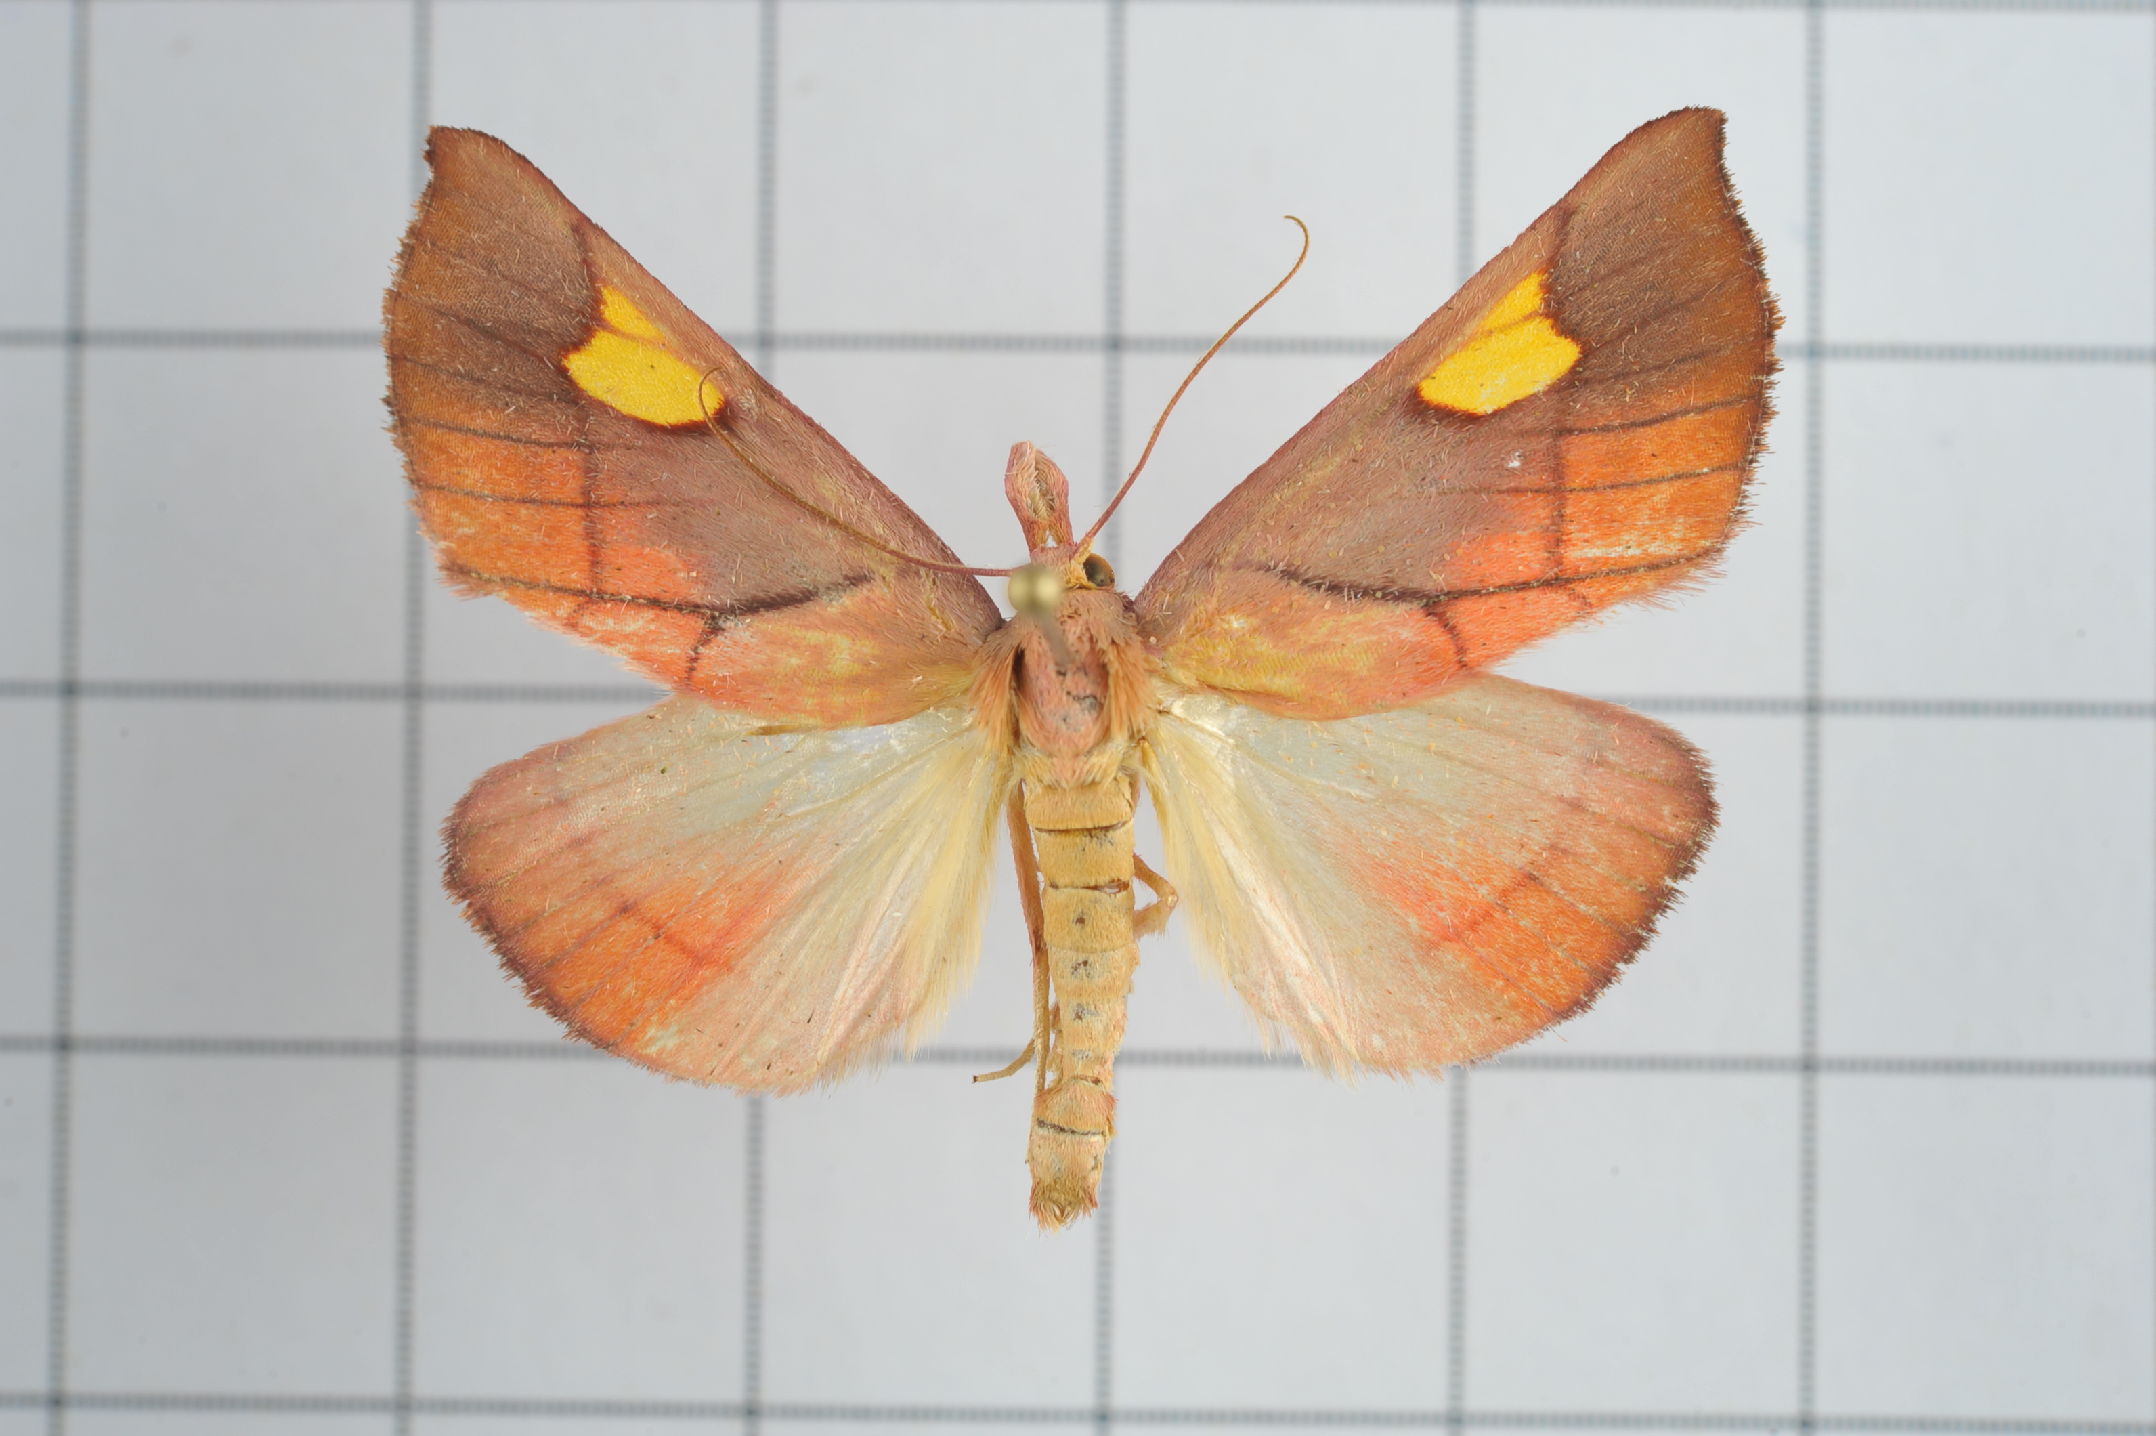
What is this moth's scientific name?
Orybina flaviplaga
